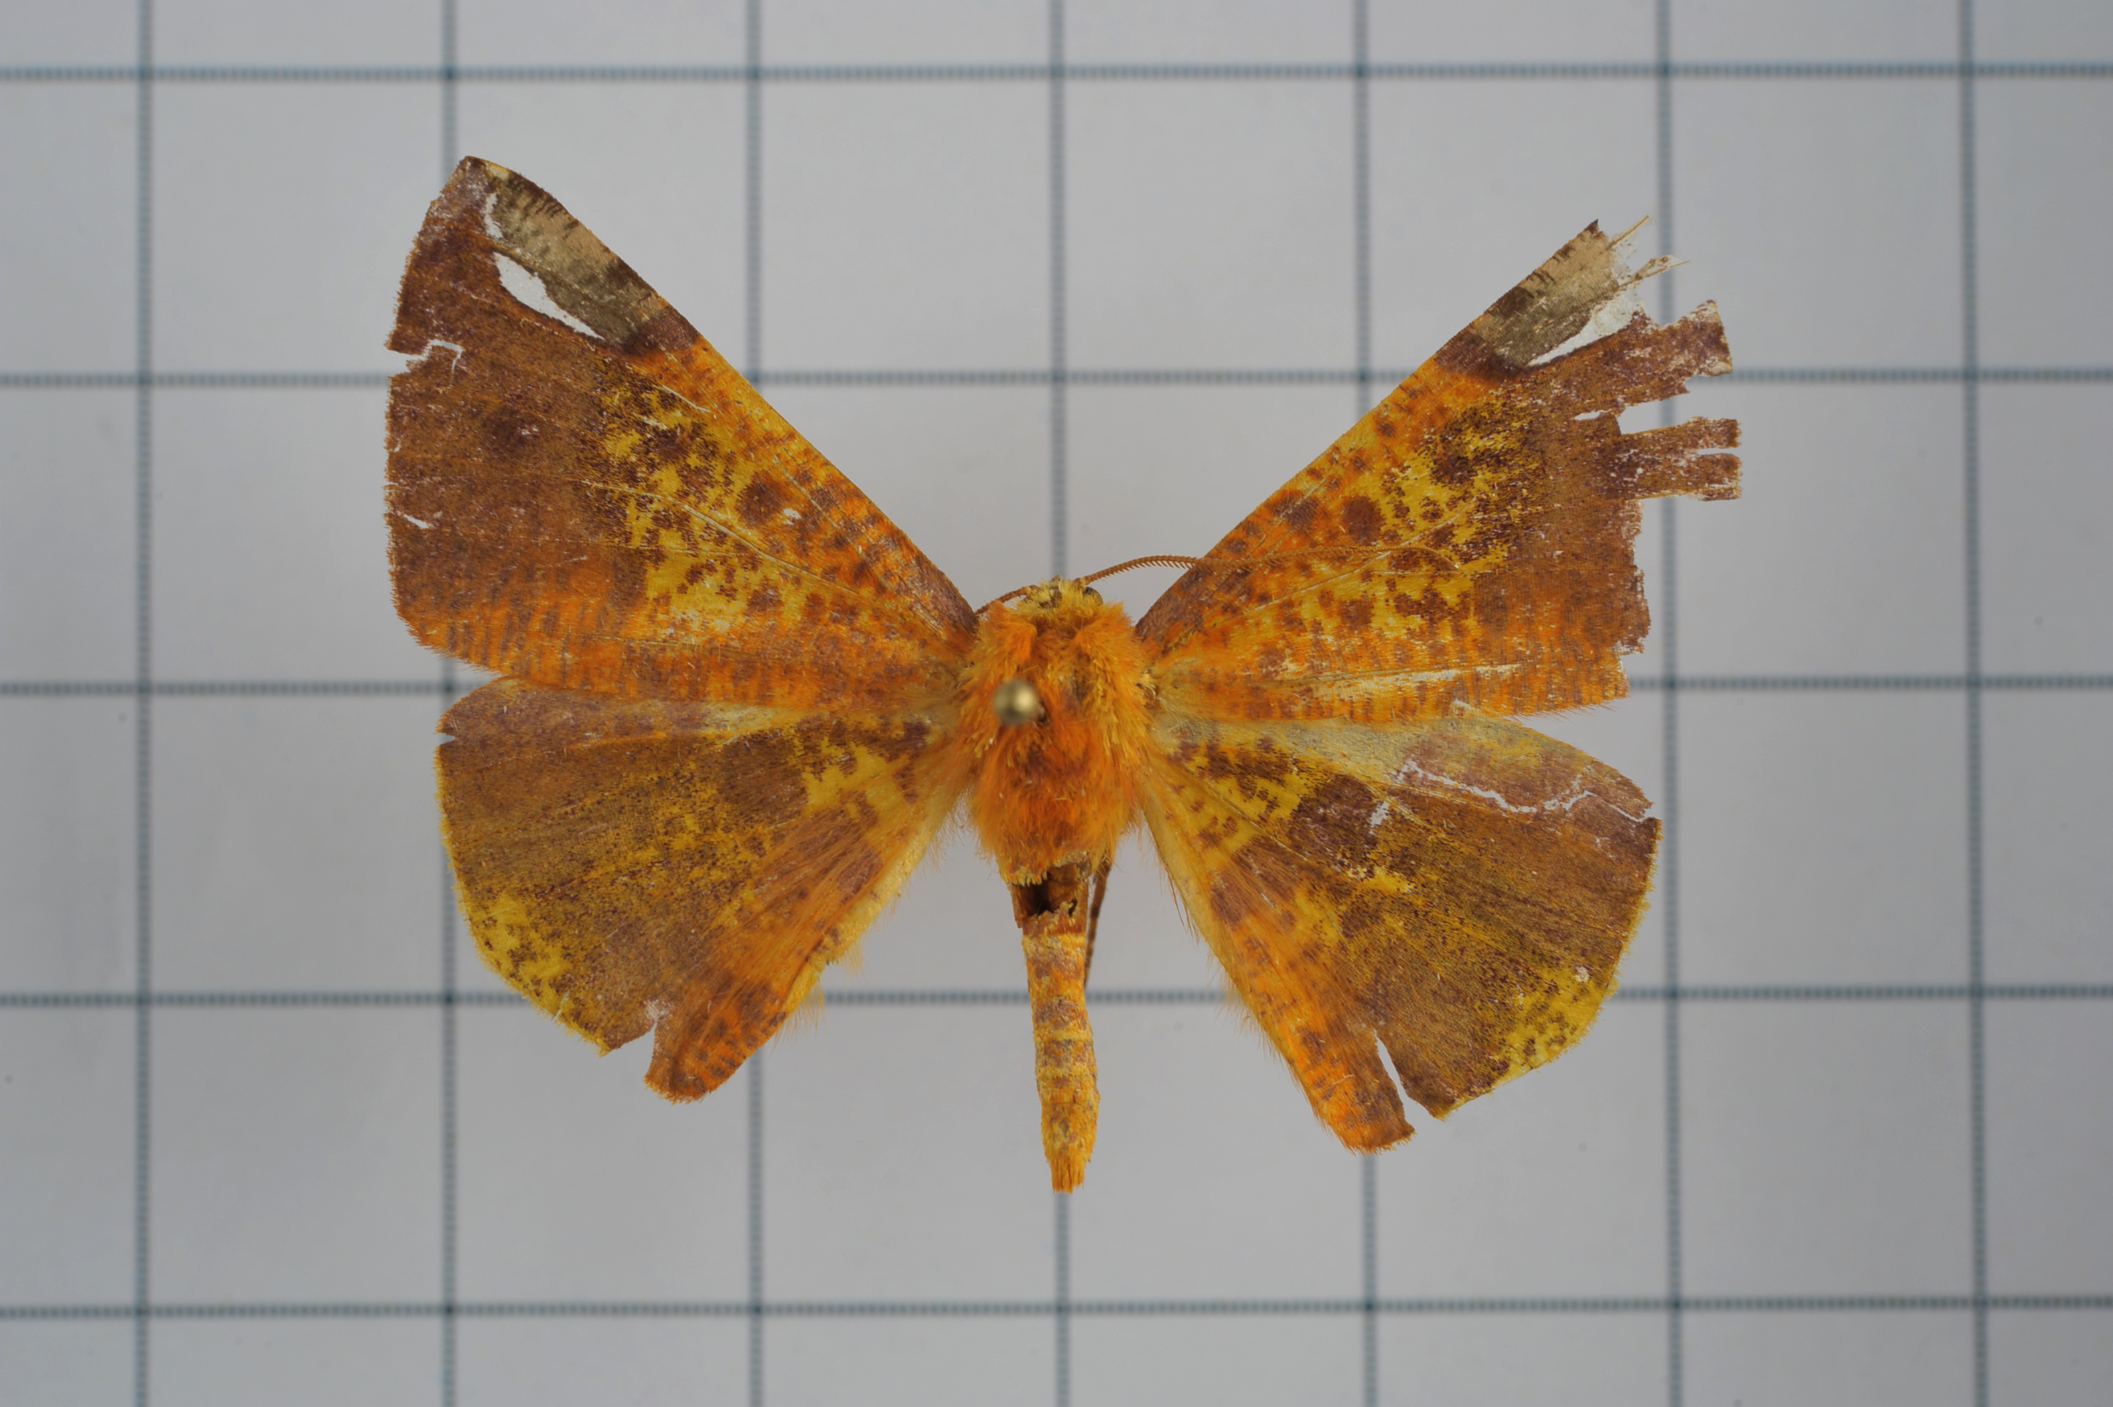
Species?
Pseudomiza leucogonia
